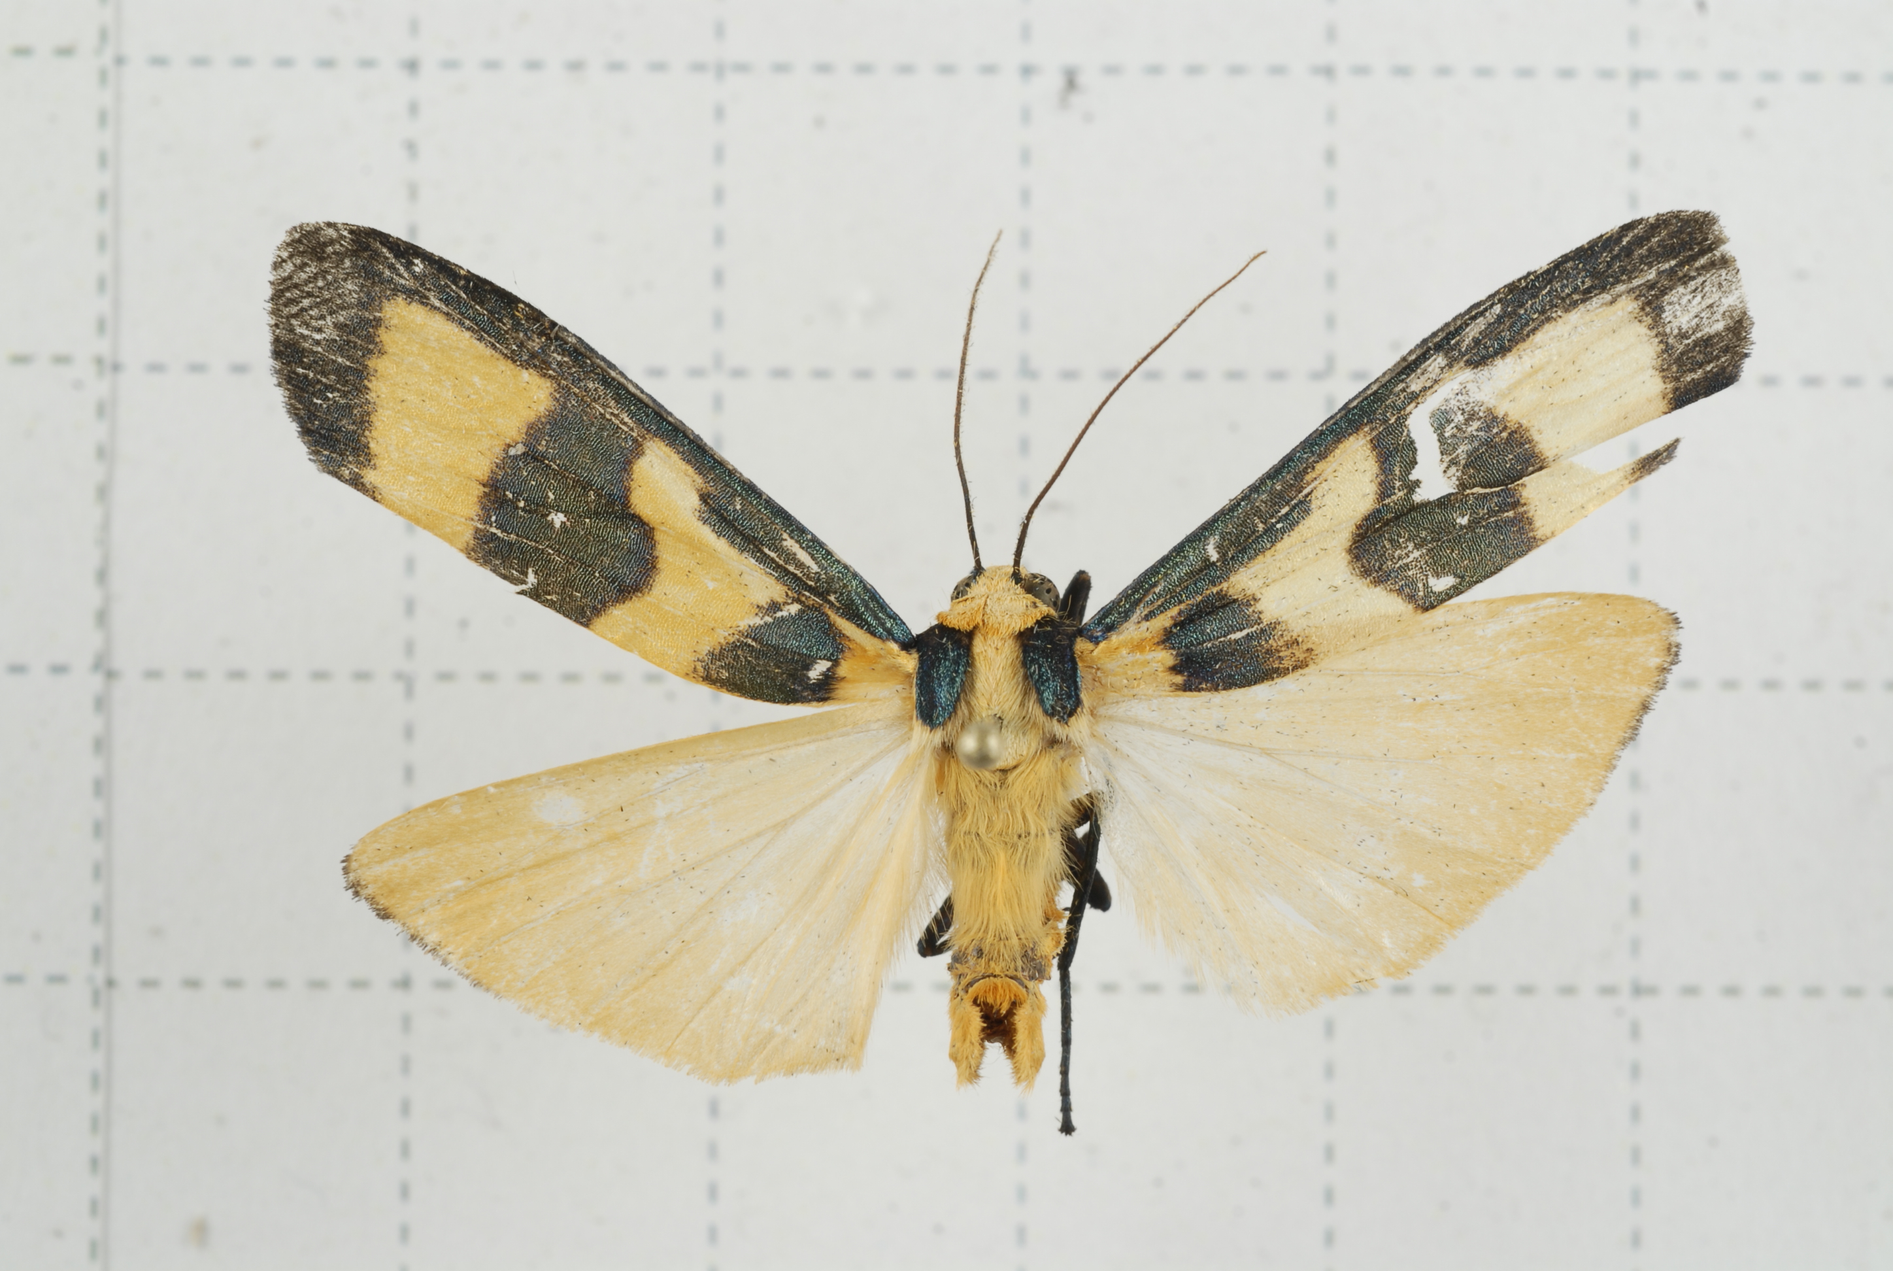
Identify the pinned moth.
Chrysaeglia magnifica
